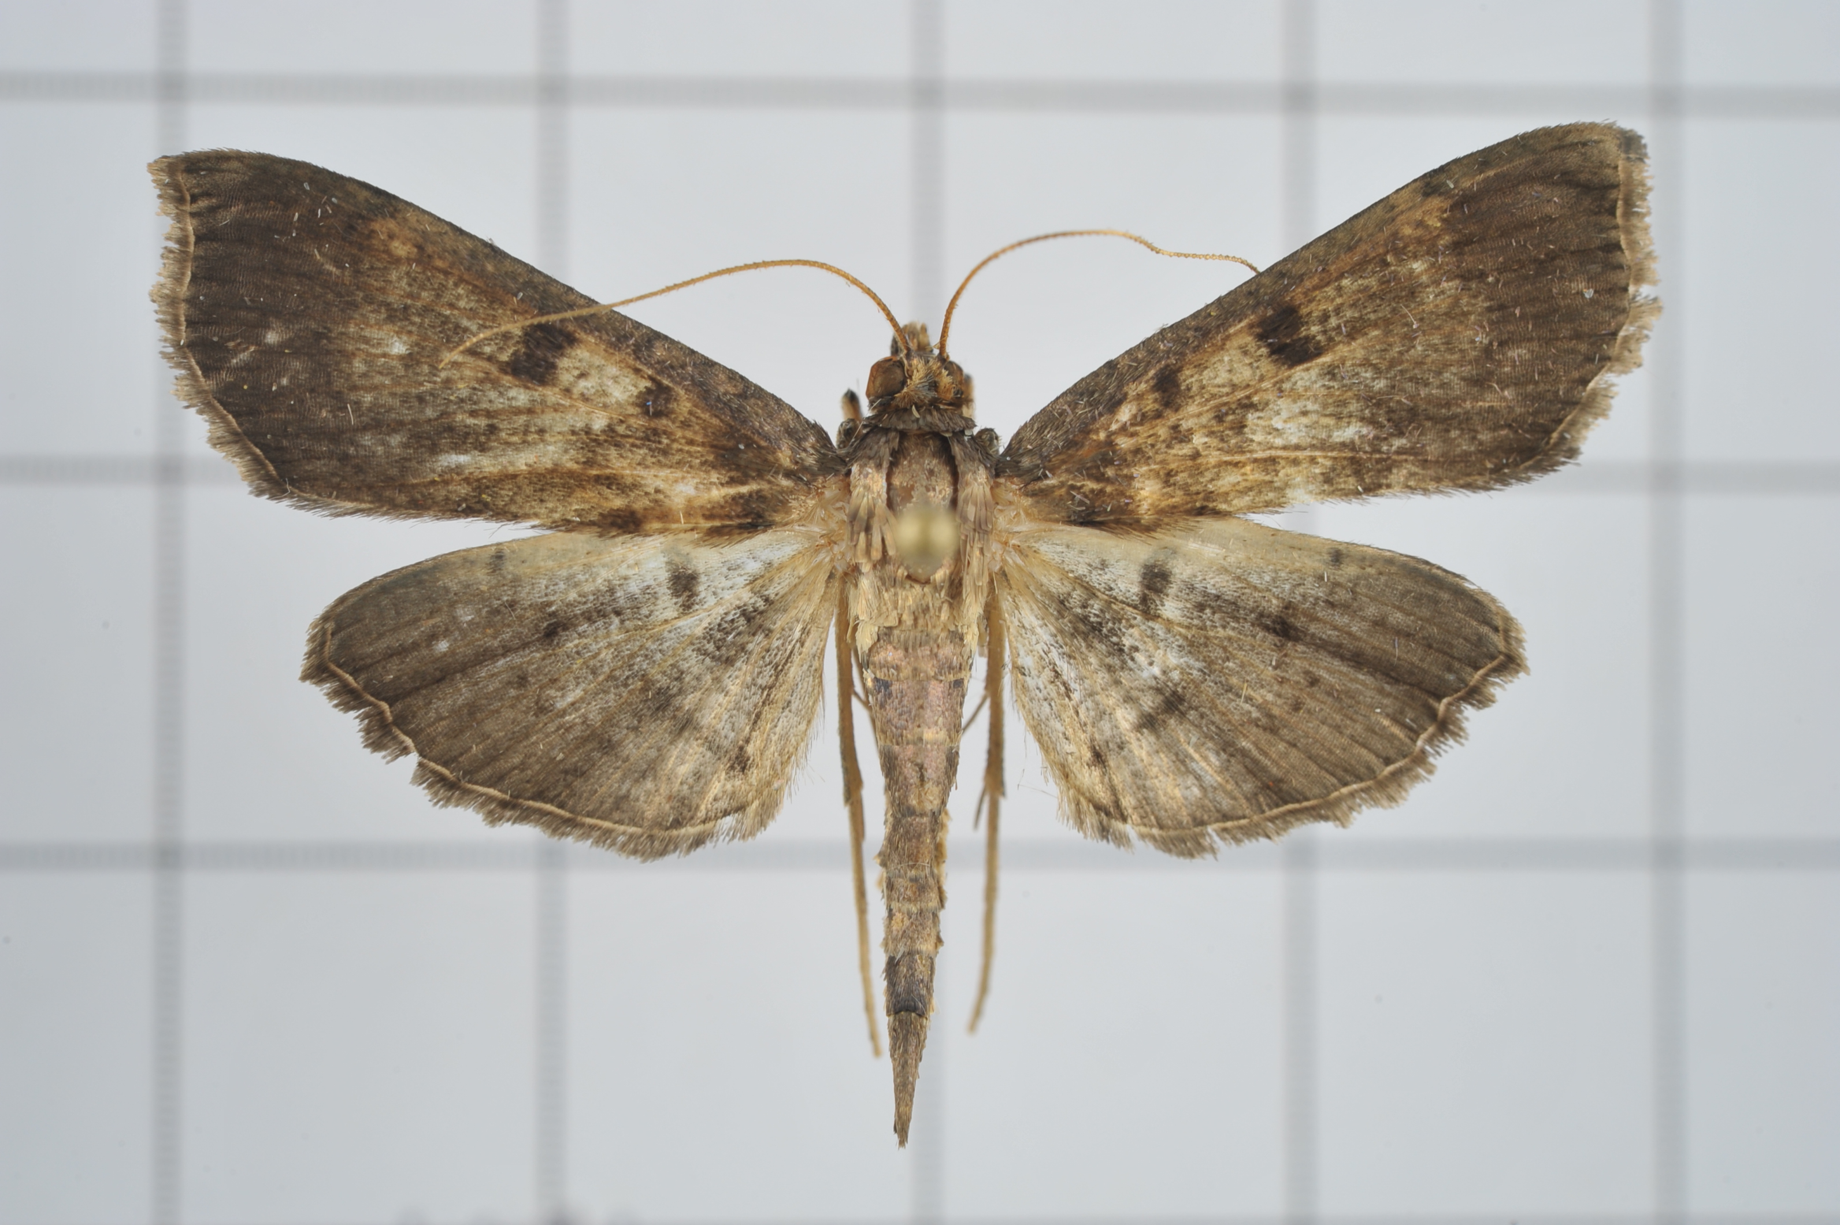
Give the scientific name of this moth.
Ceratarcha umbrosa
